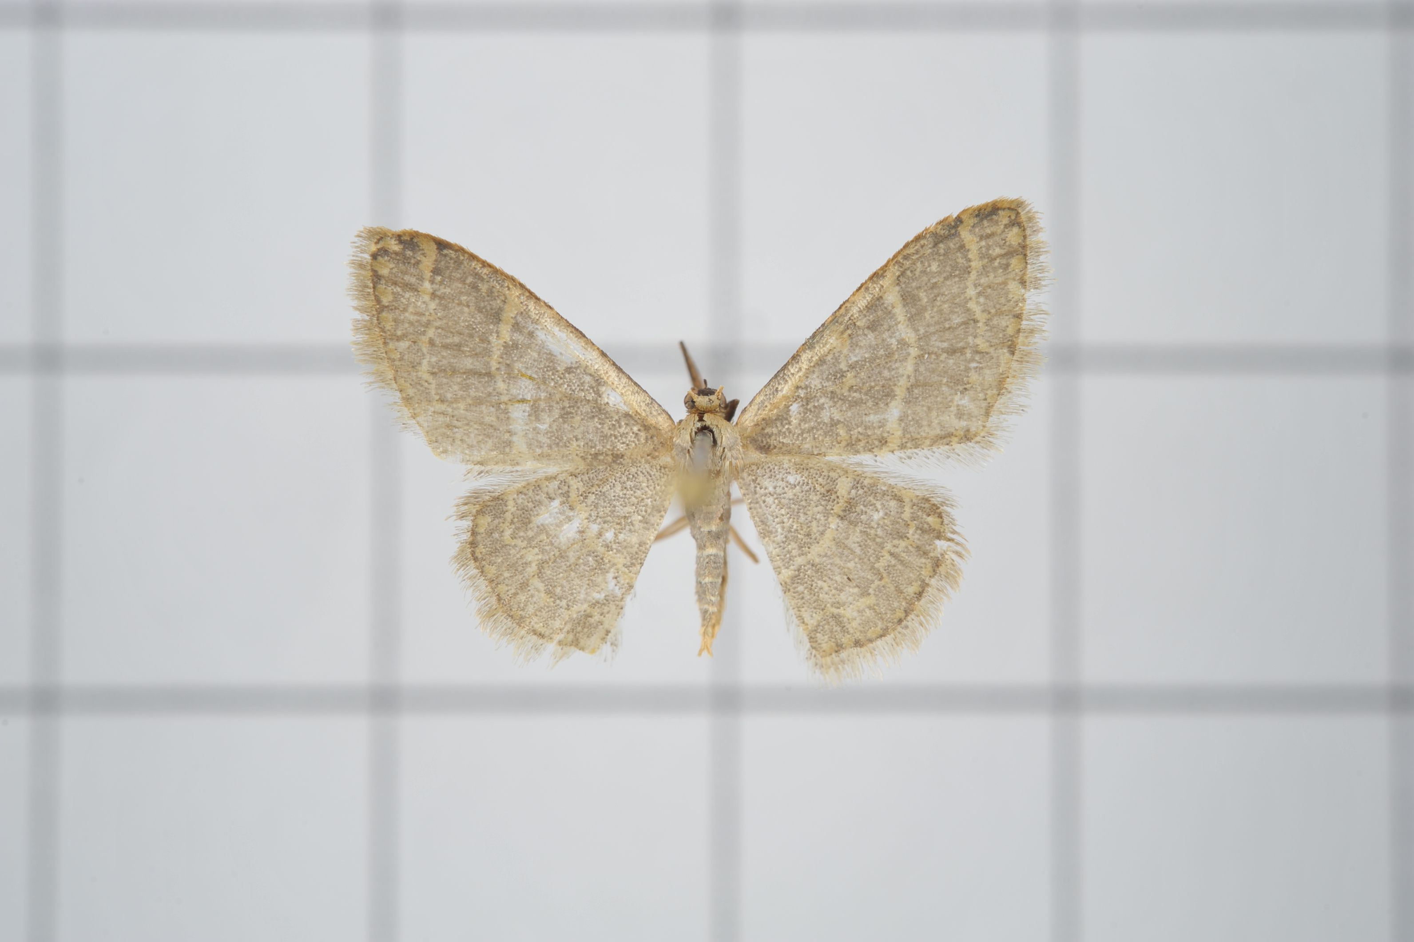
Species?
Lophophleps purpurea
